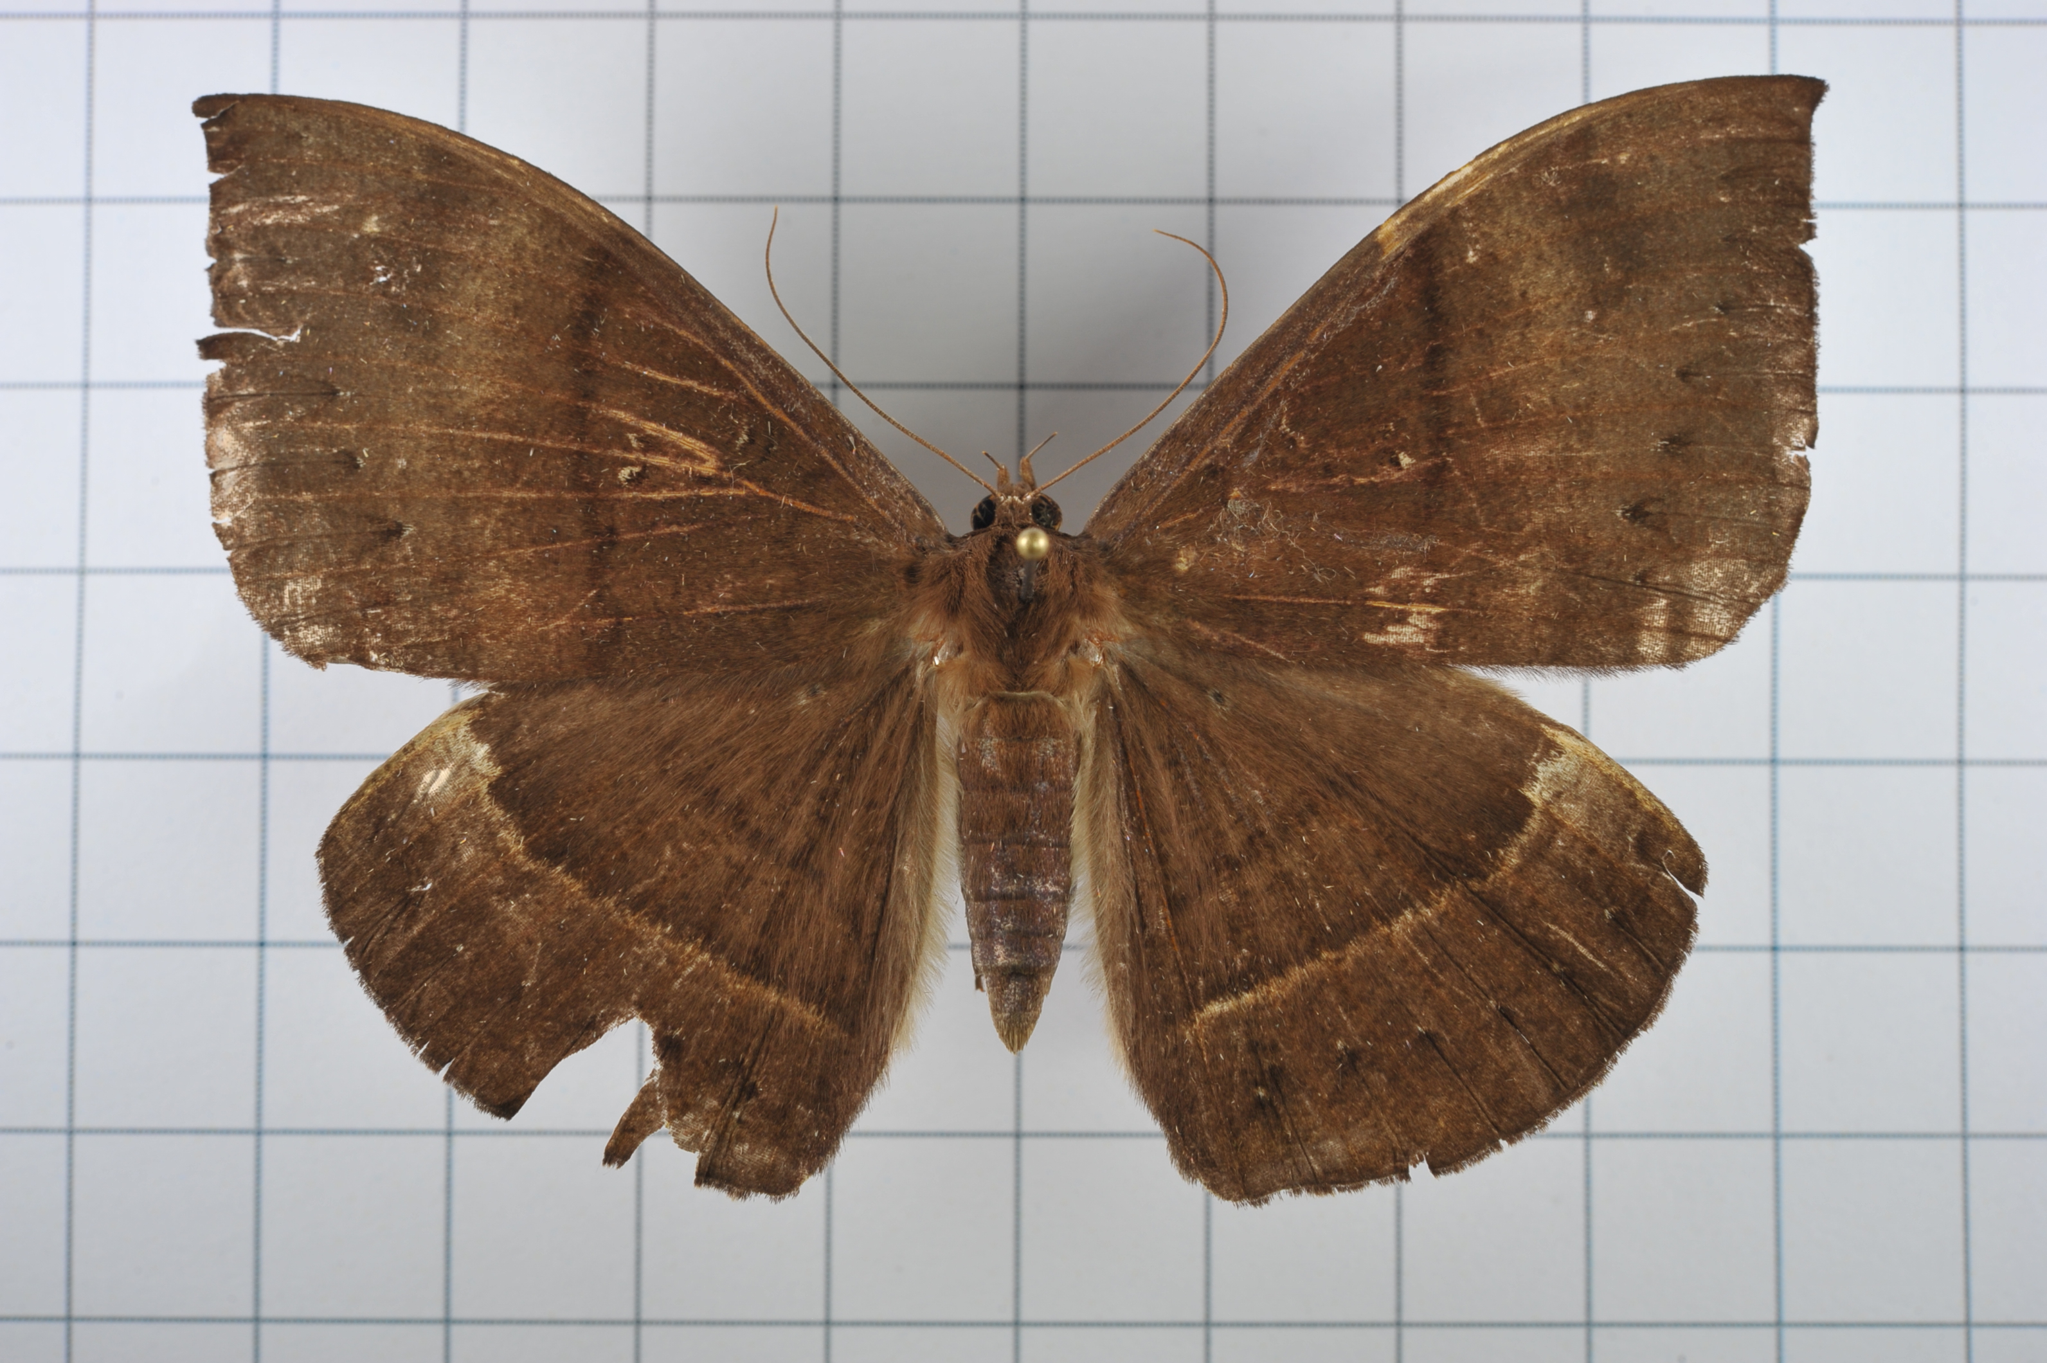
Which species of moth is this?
Lygniodes hypoleuca
